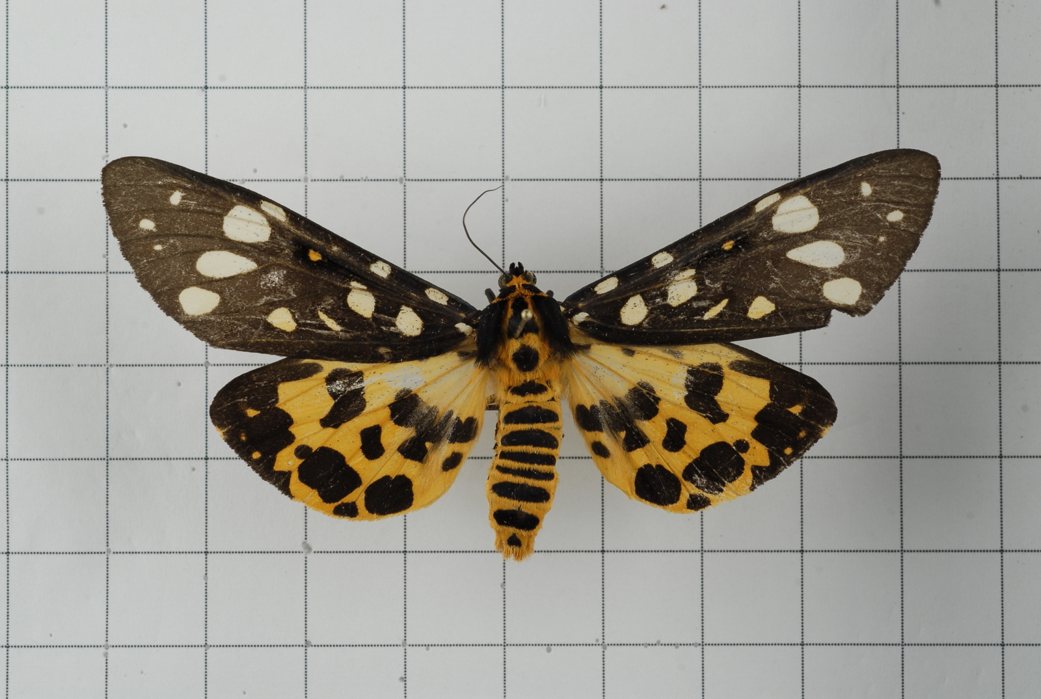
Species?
Aglaomorpha histrio formosana
